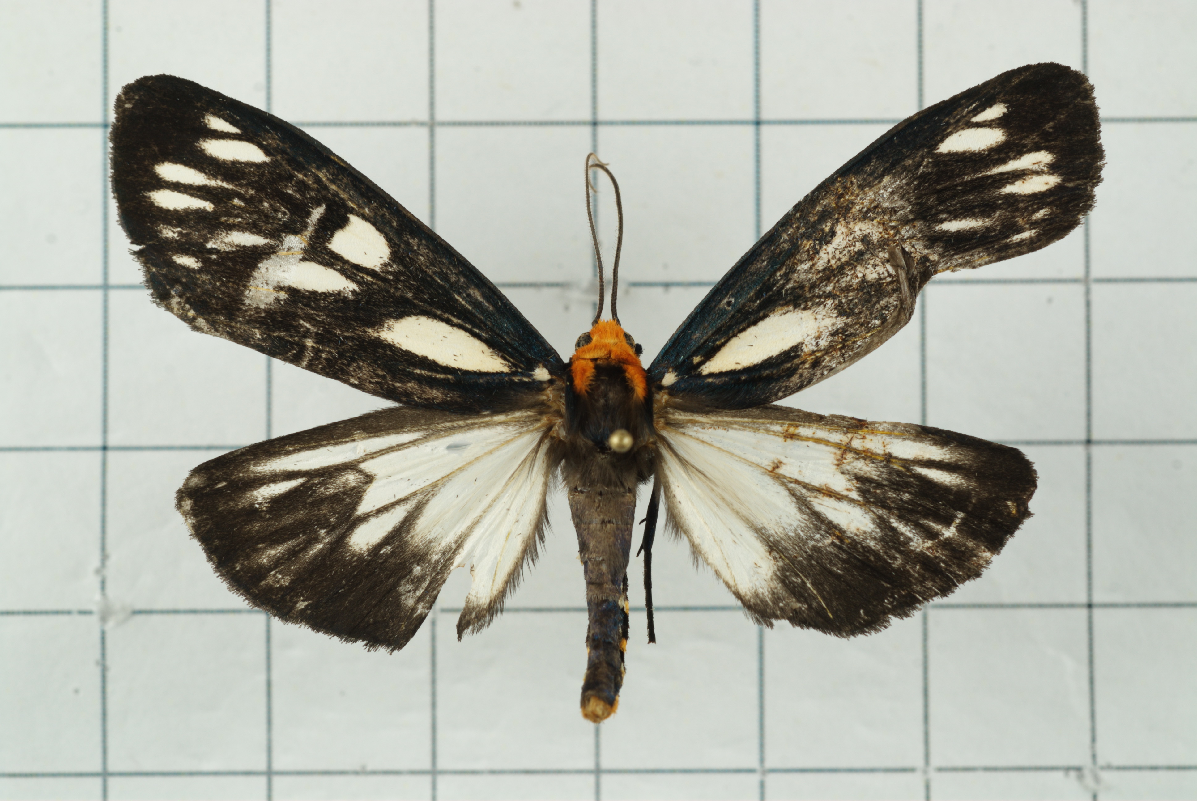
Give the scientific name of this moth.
Macrobrochis gigas
